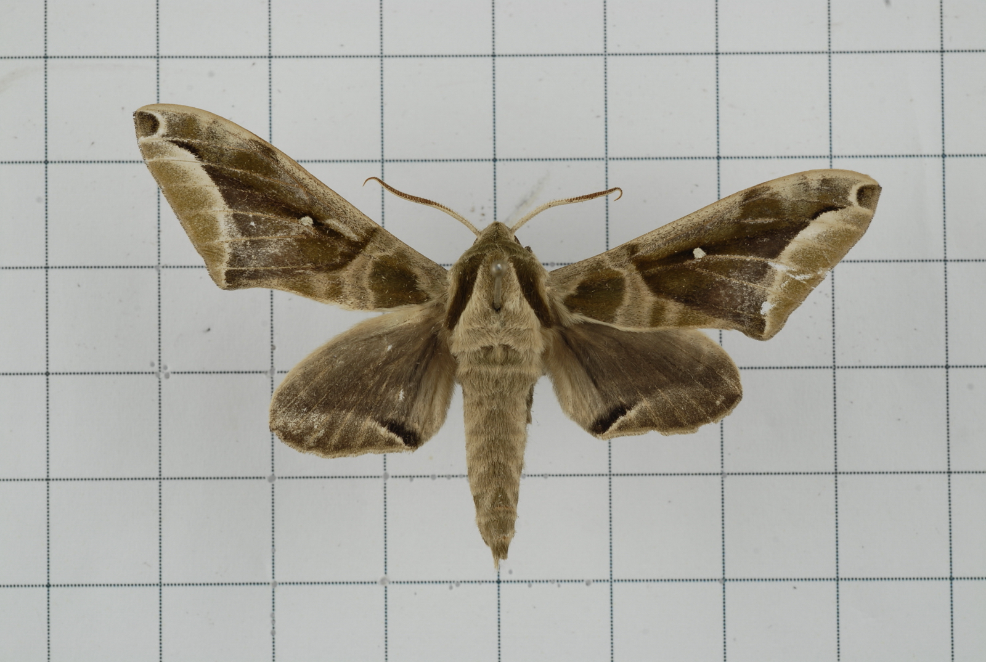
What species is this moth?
Parum colligata
